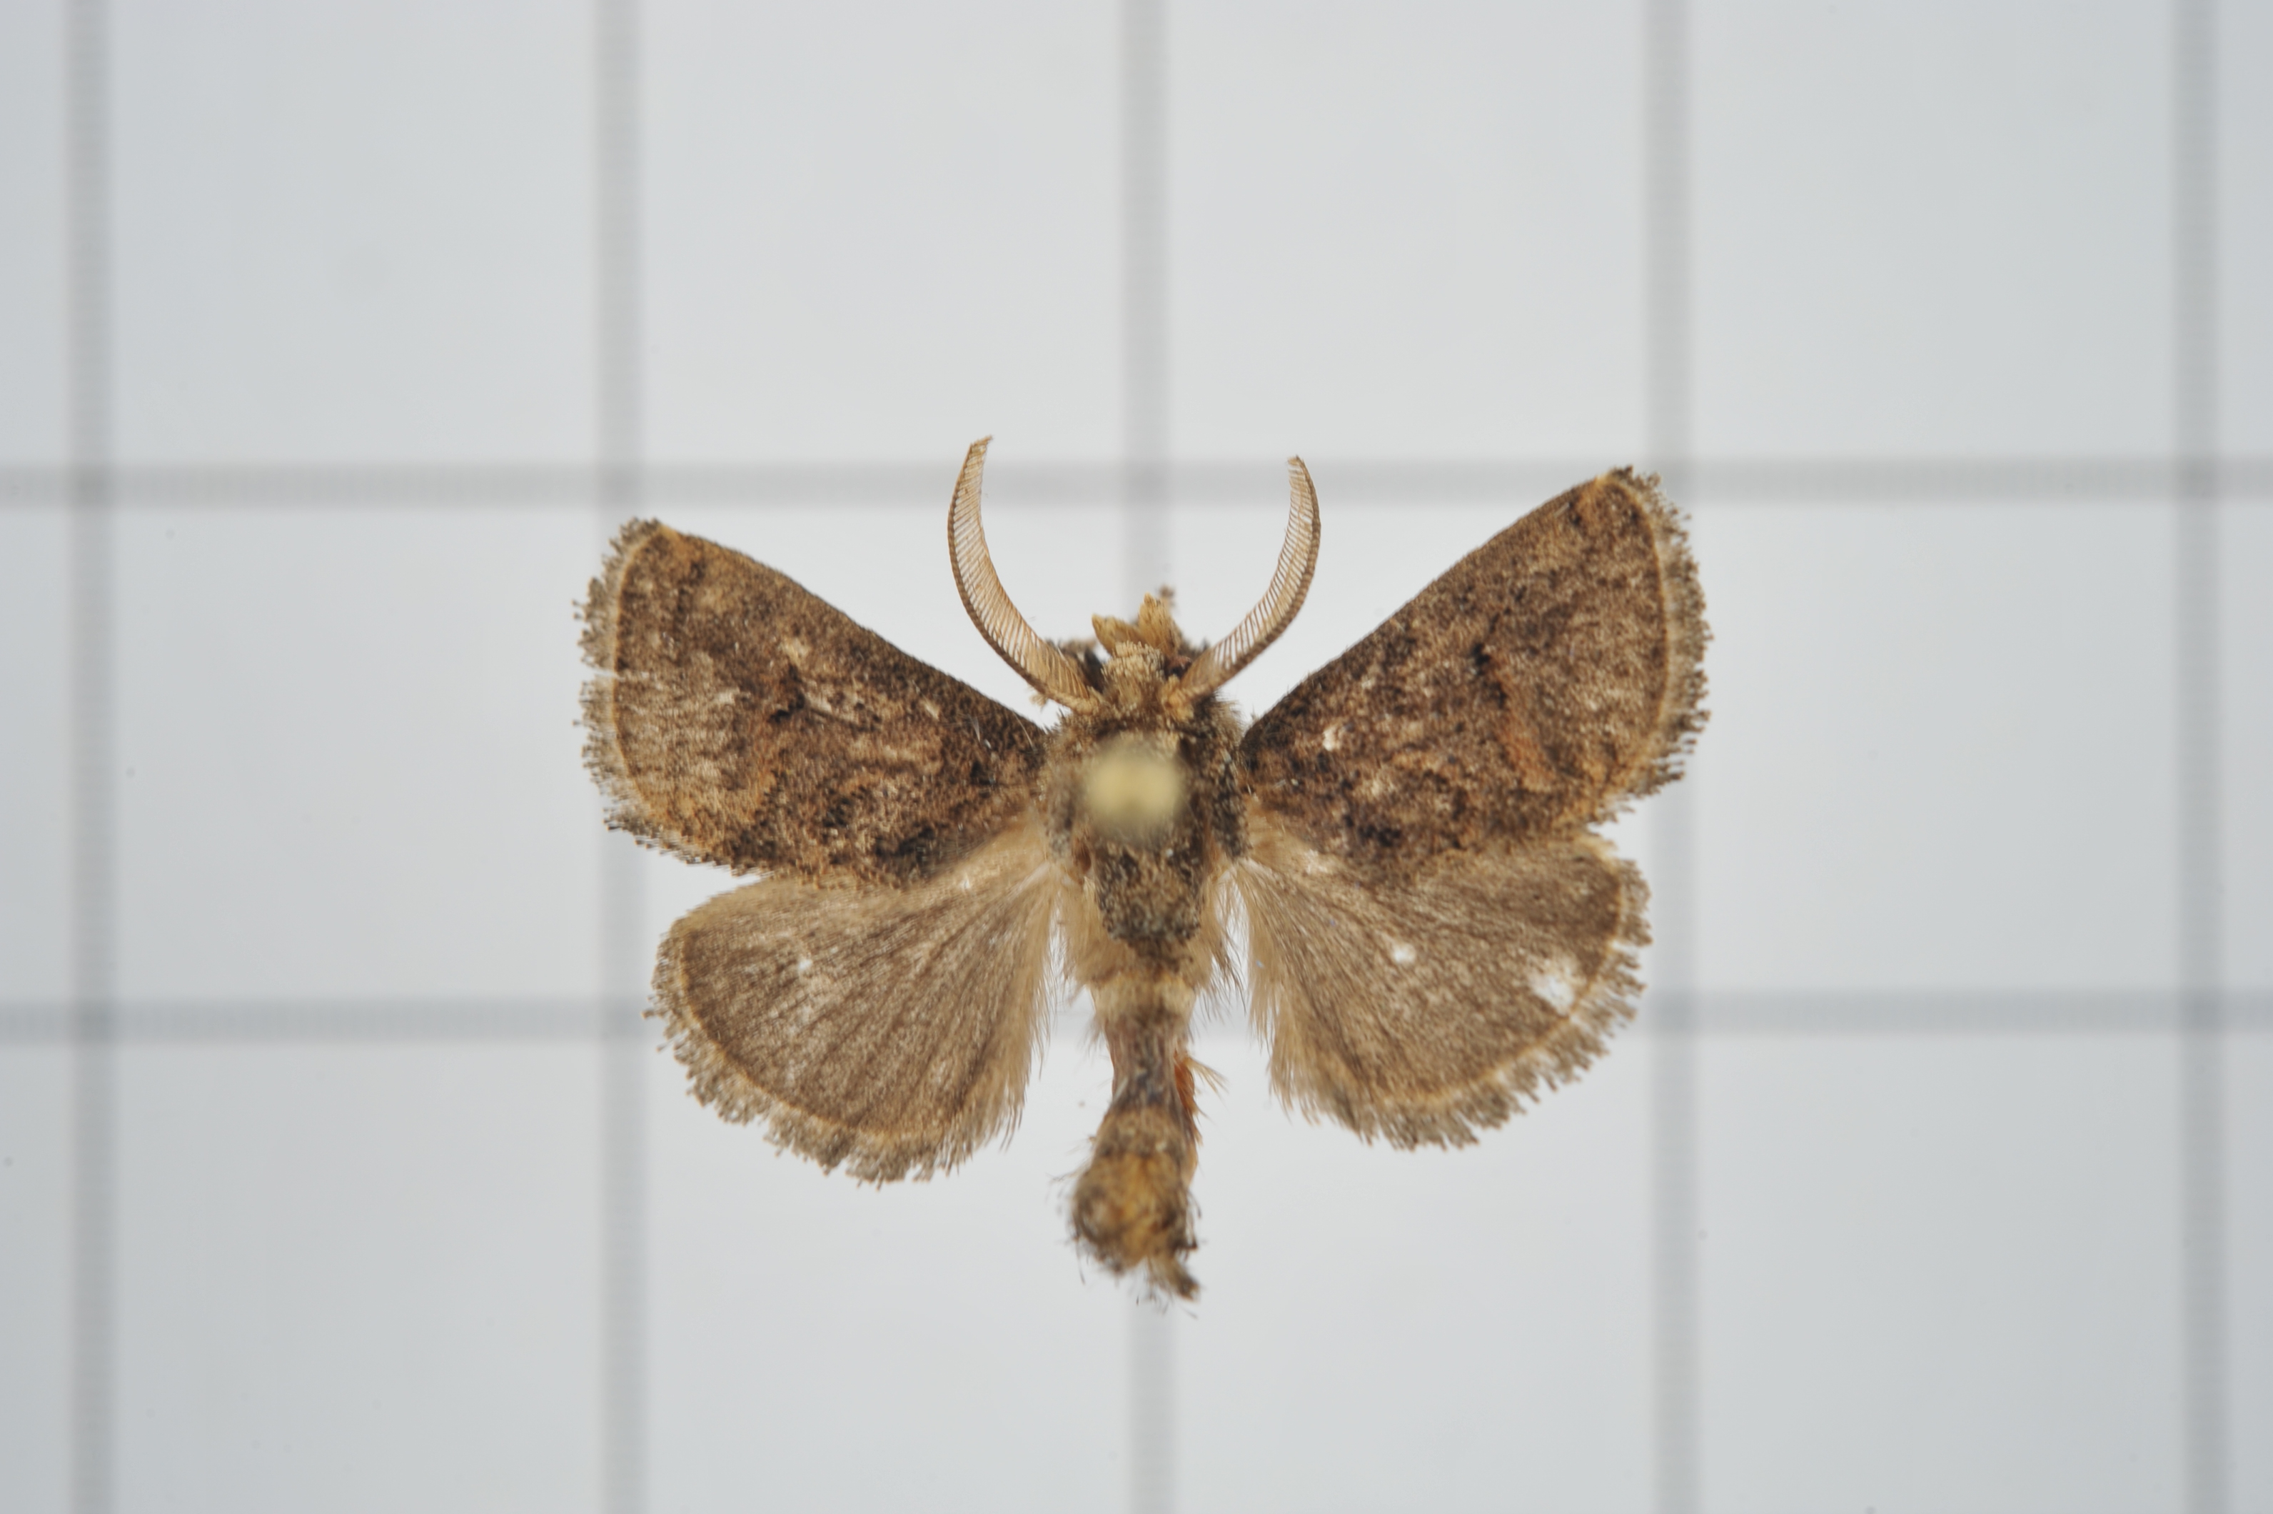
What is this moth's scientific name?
Orthocraspeda furva
